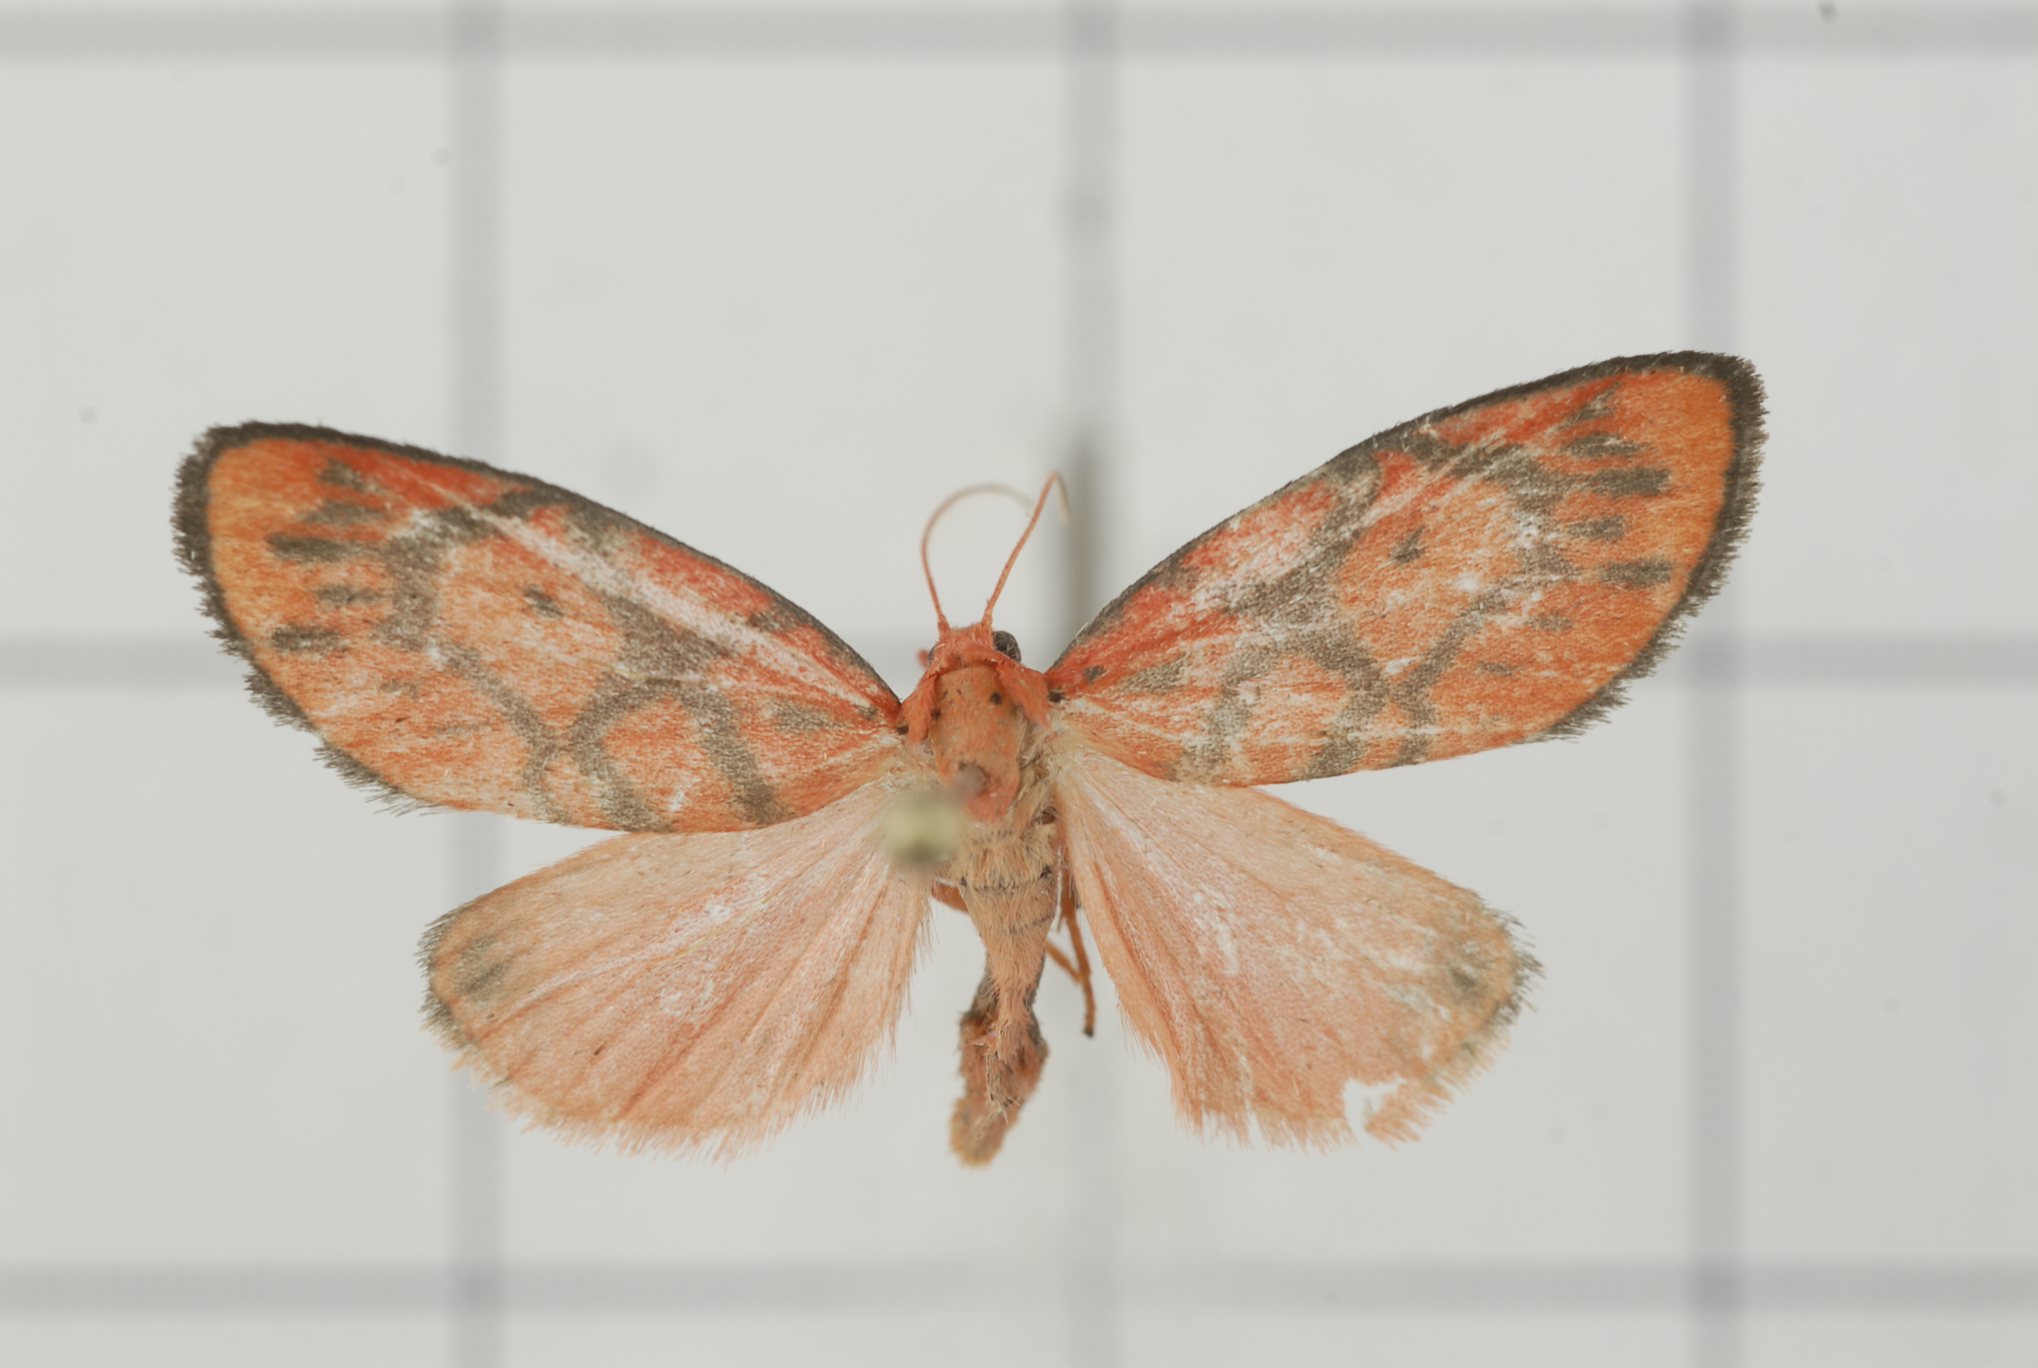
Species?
Conicornuta convexa
